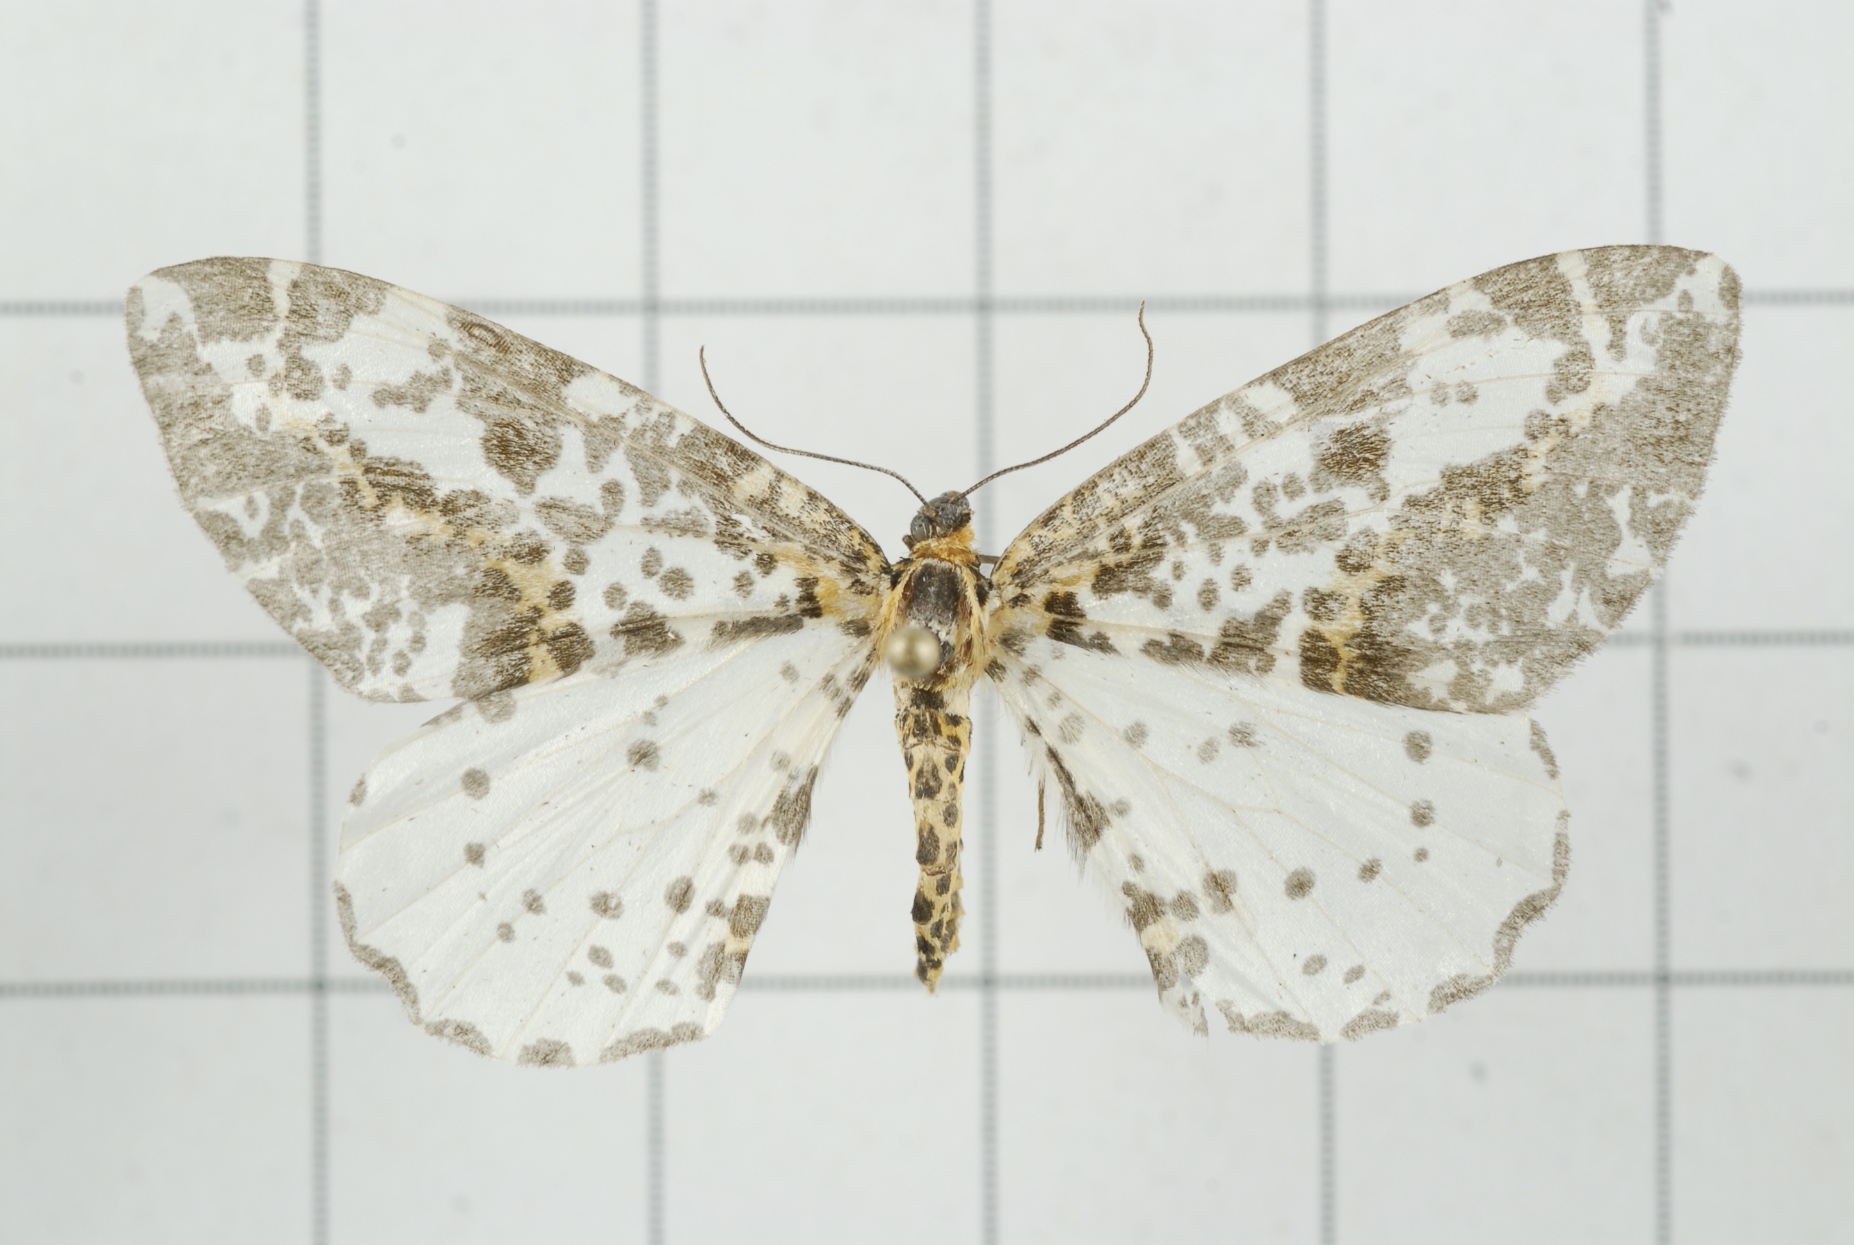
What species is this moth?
Abraxas consputa
